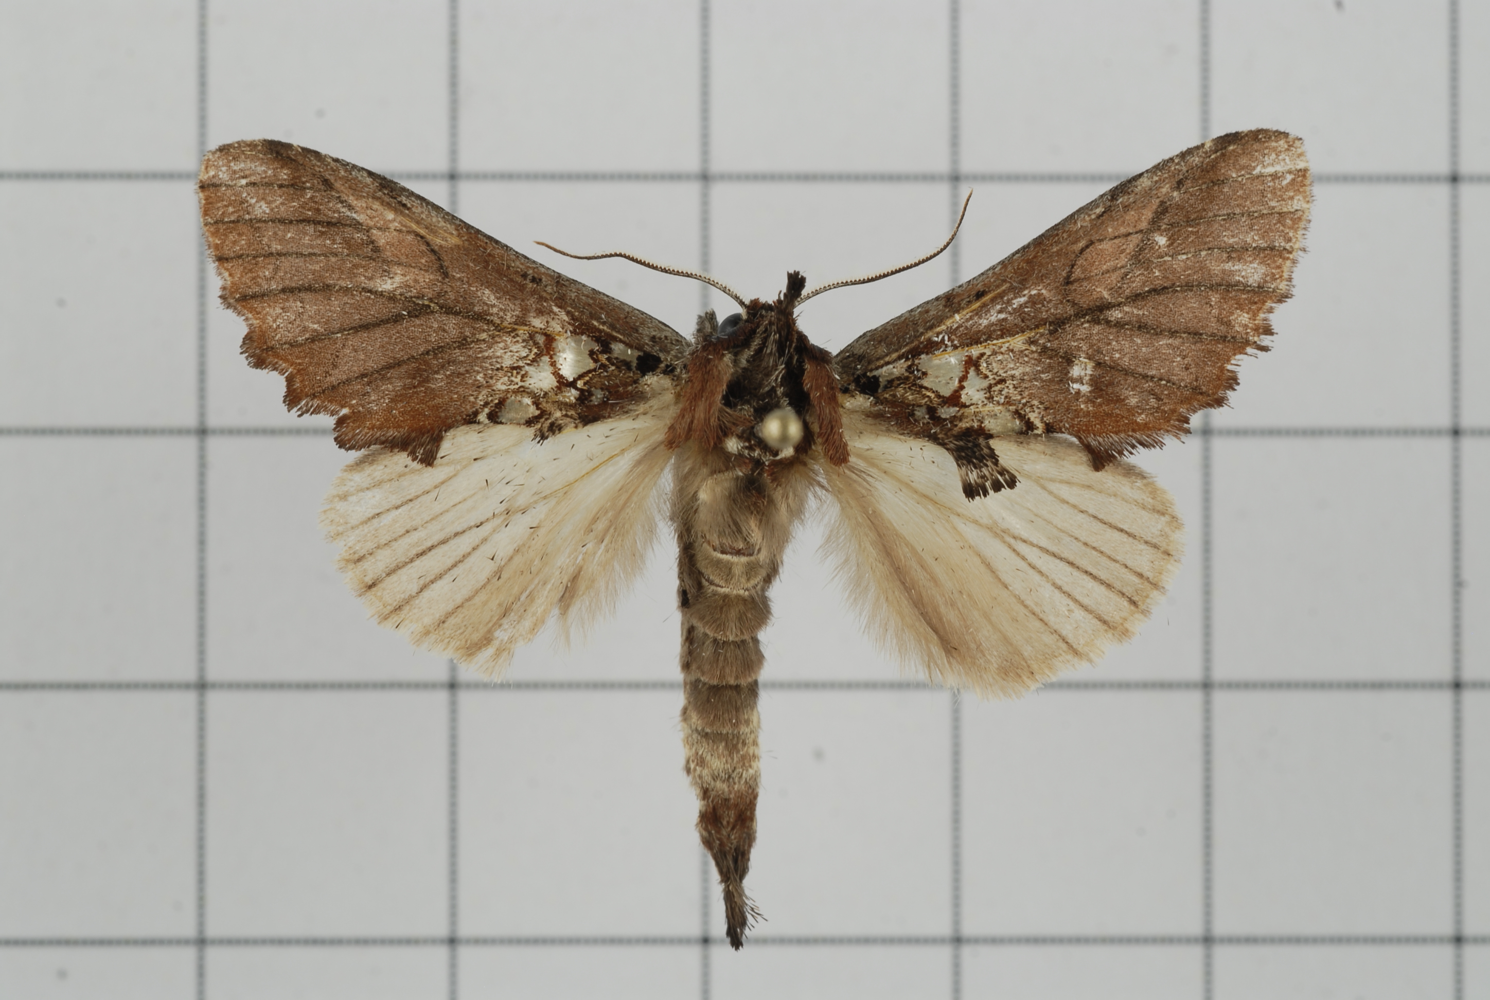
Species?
Spatalia dives angustipennis
